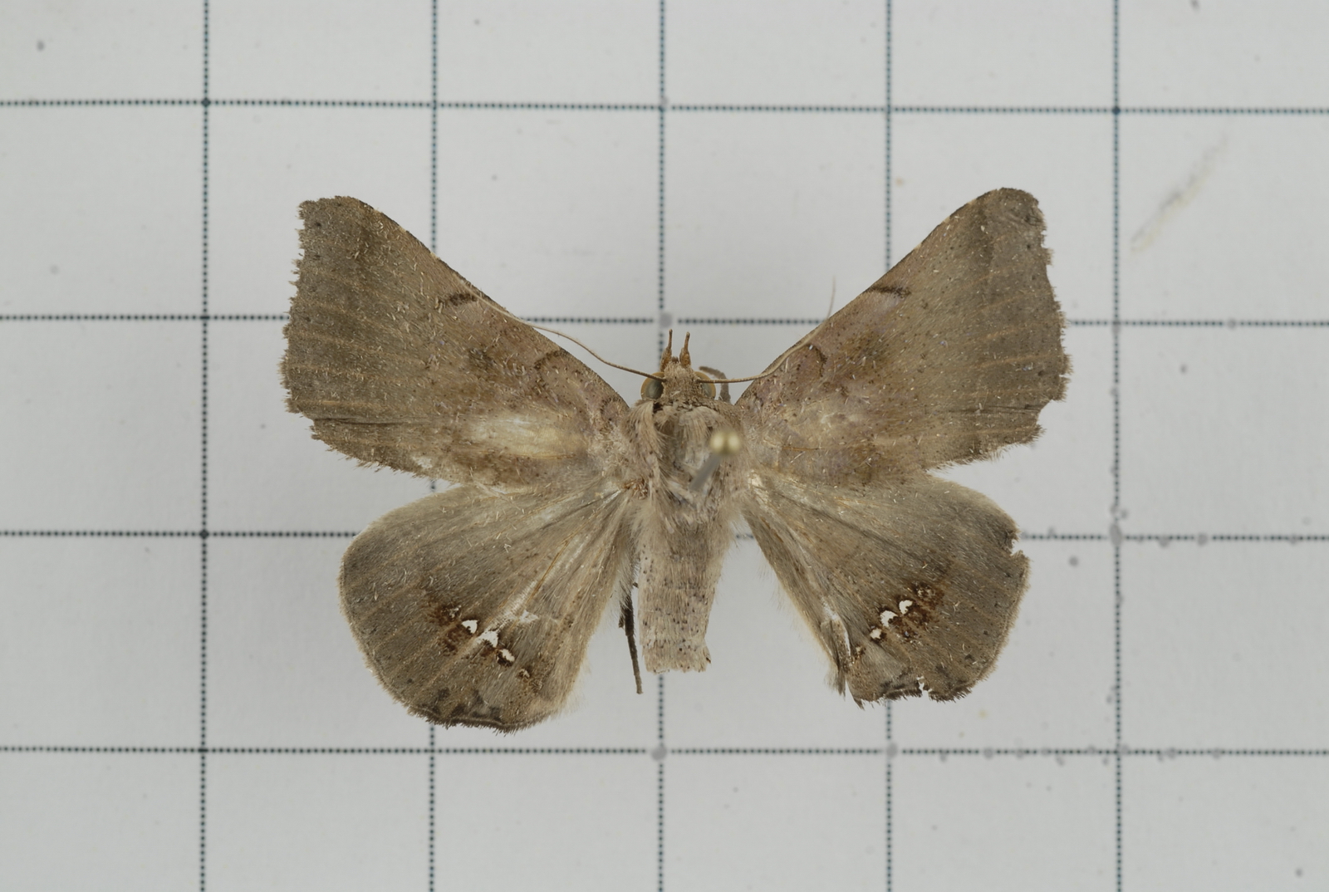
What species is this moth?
Macaldenia palumba
